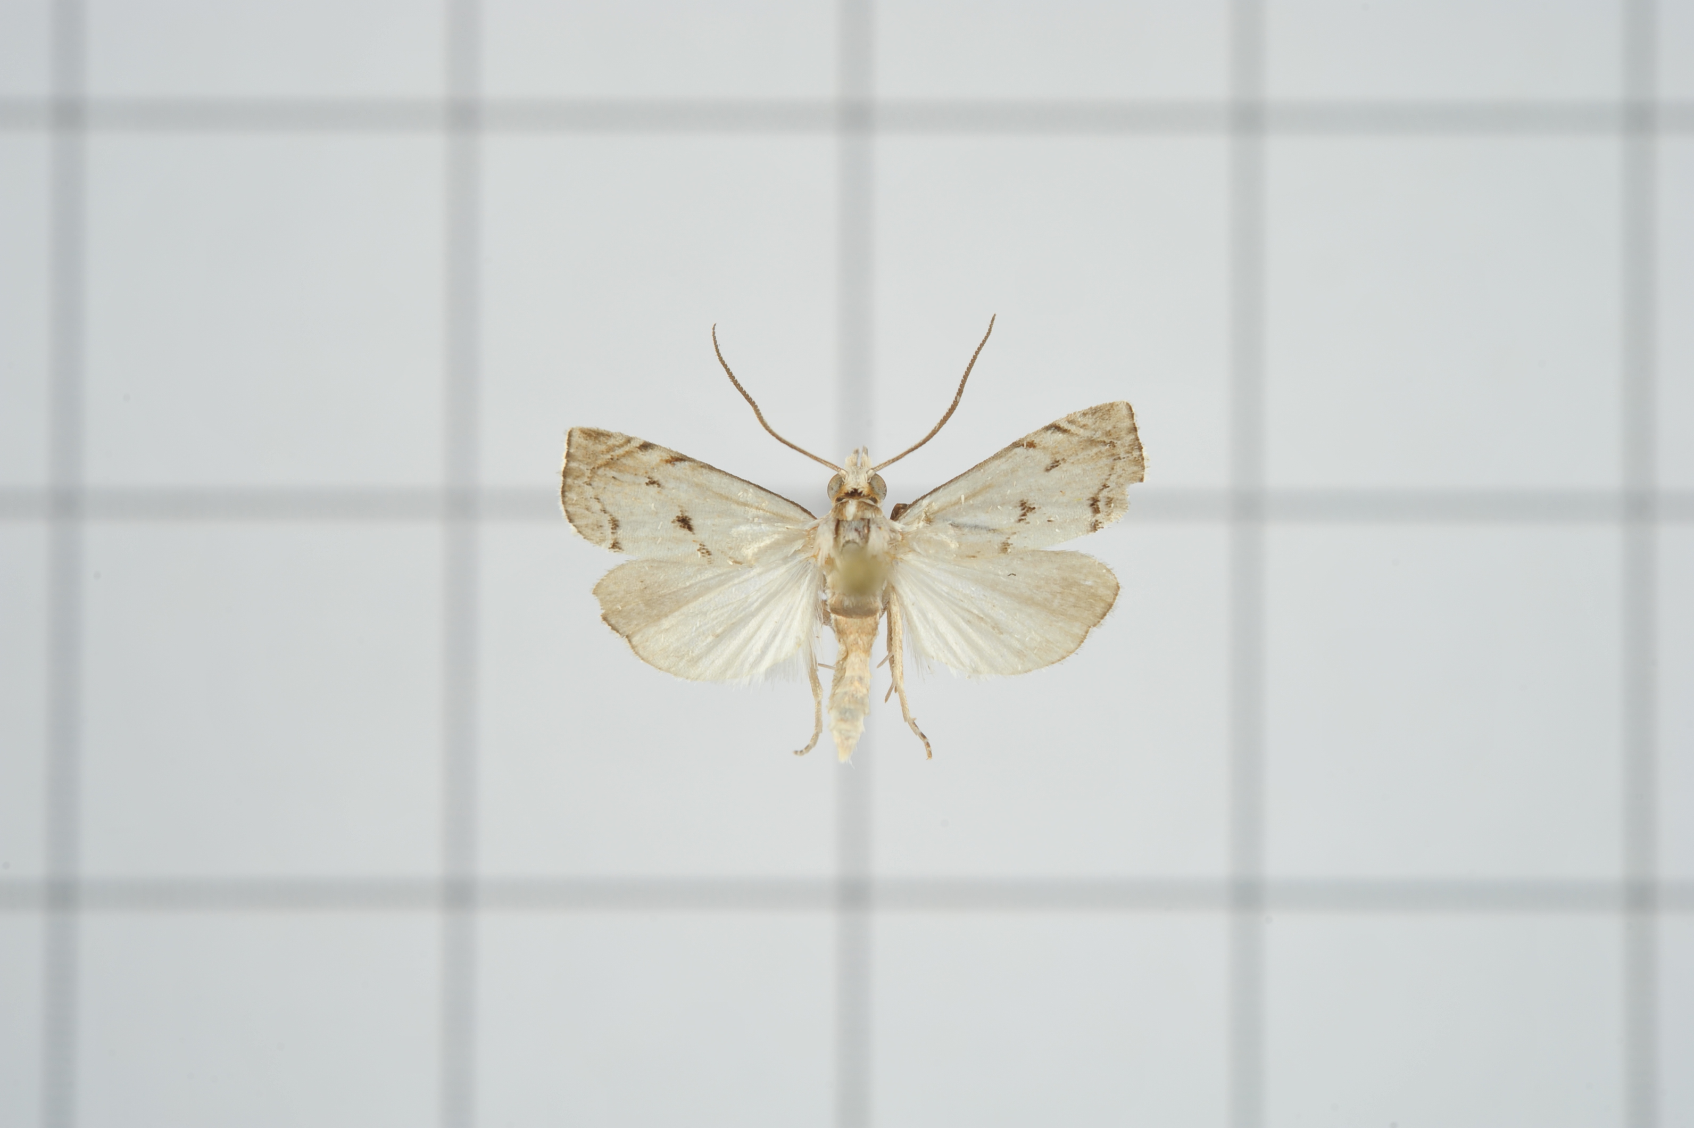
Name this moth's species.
Pseudocatharylla duplicellus
